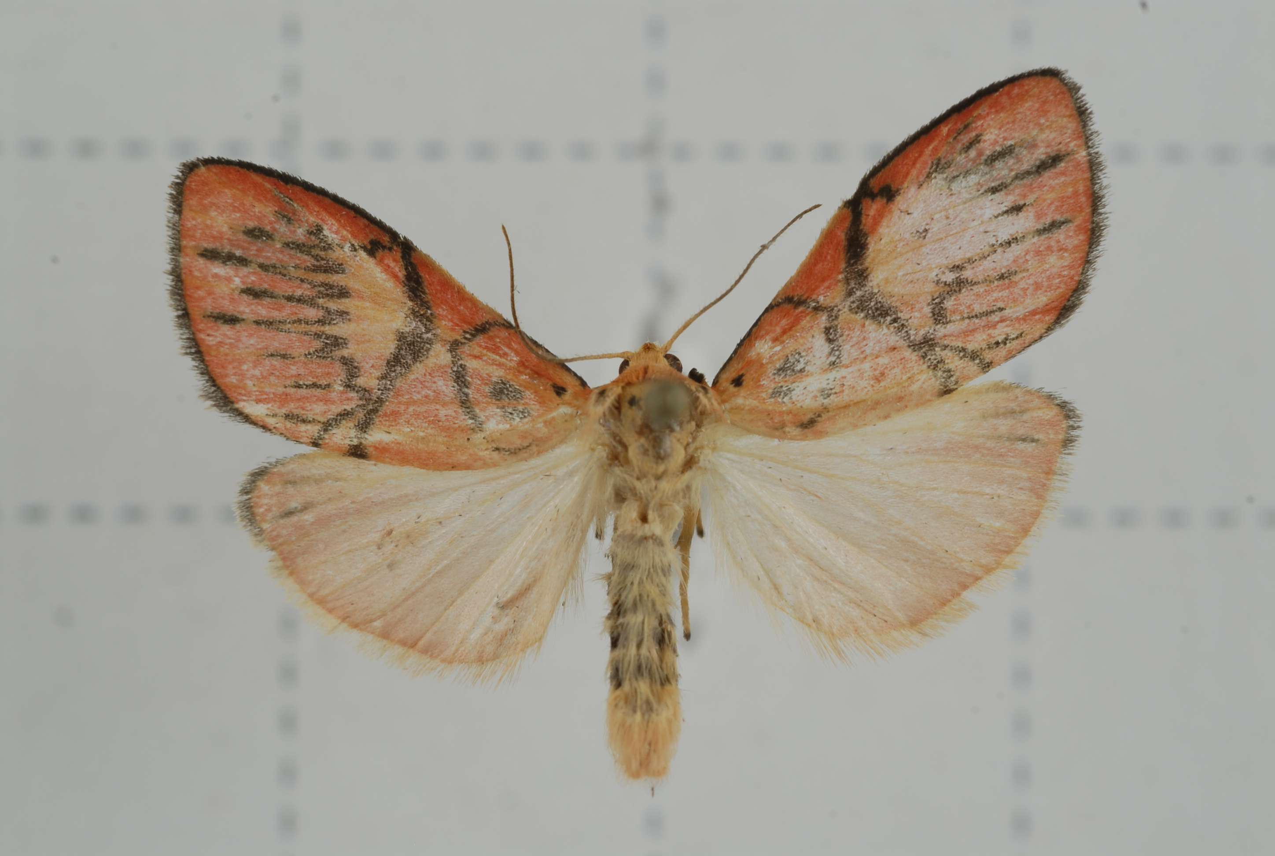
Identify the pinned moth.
Aberrasine shiou
